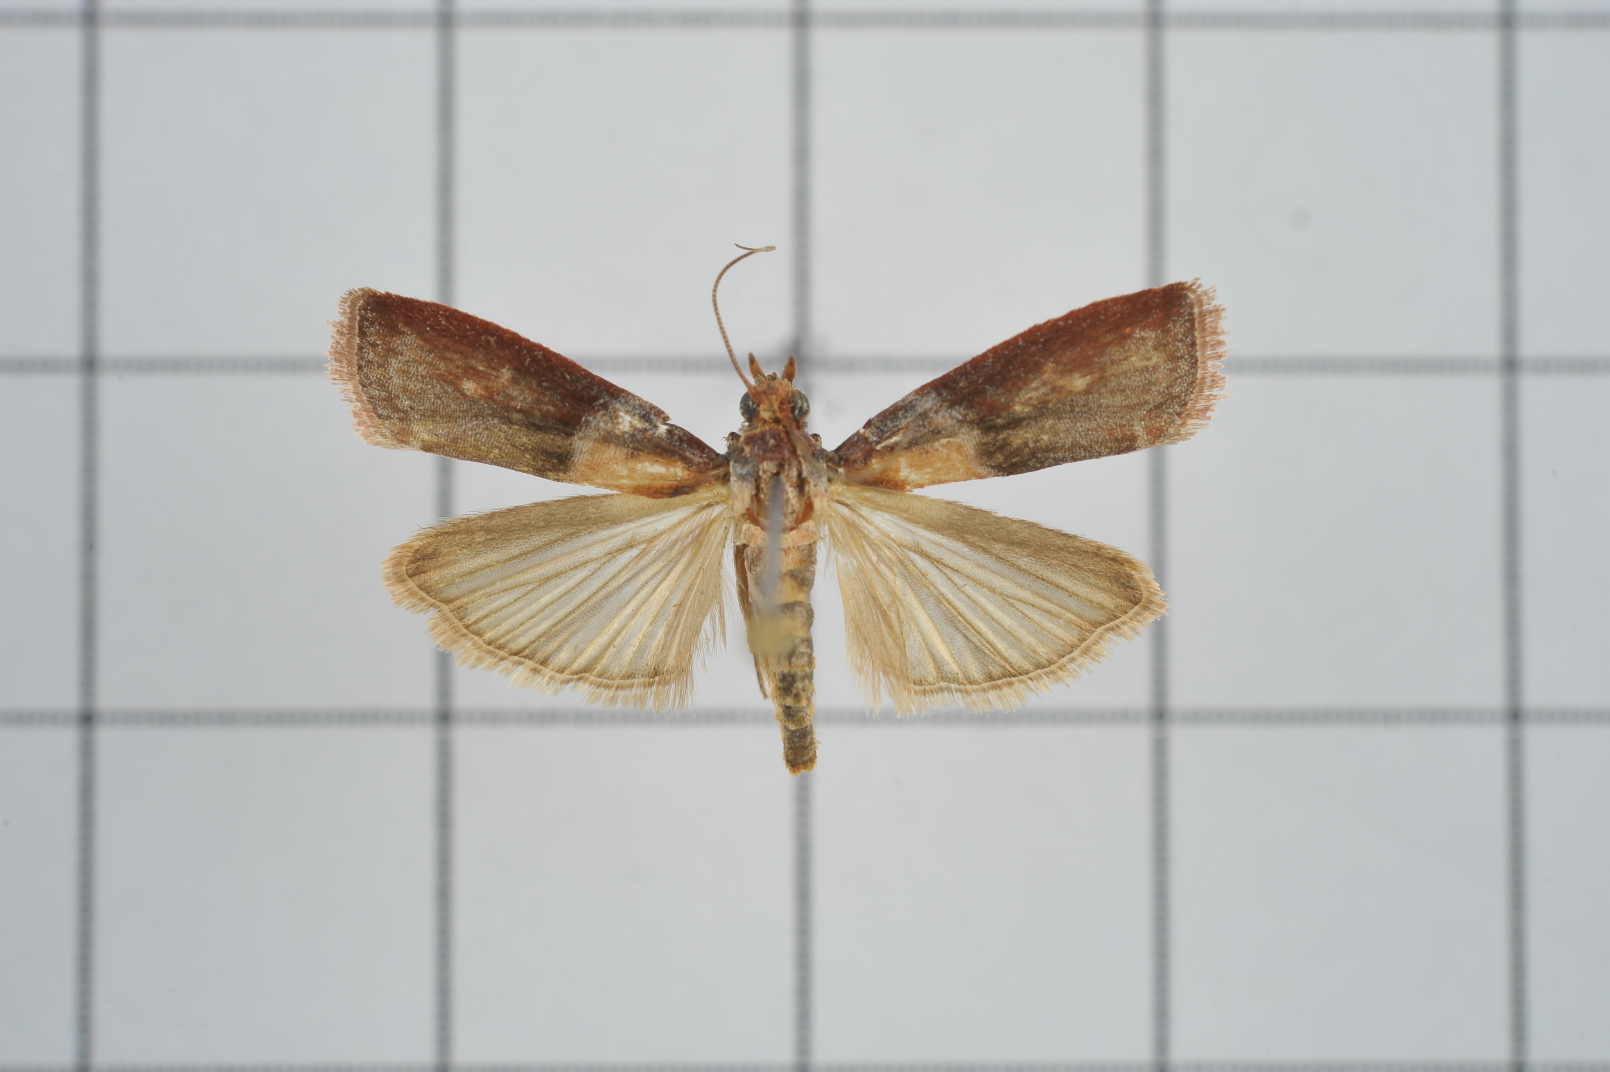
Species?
Calguia defiguralis
